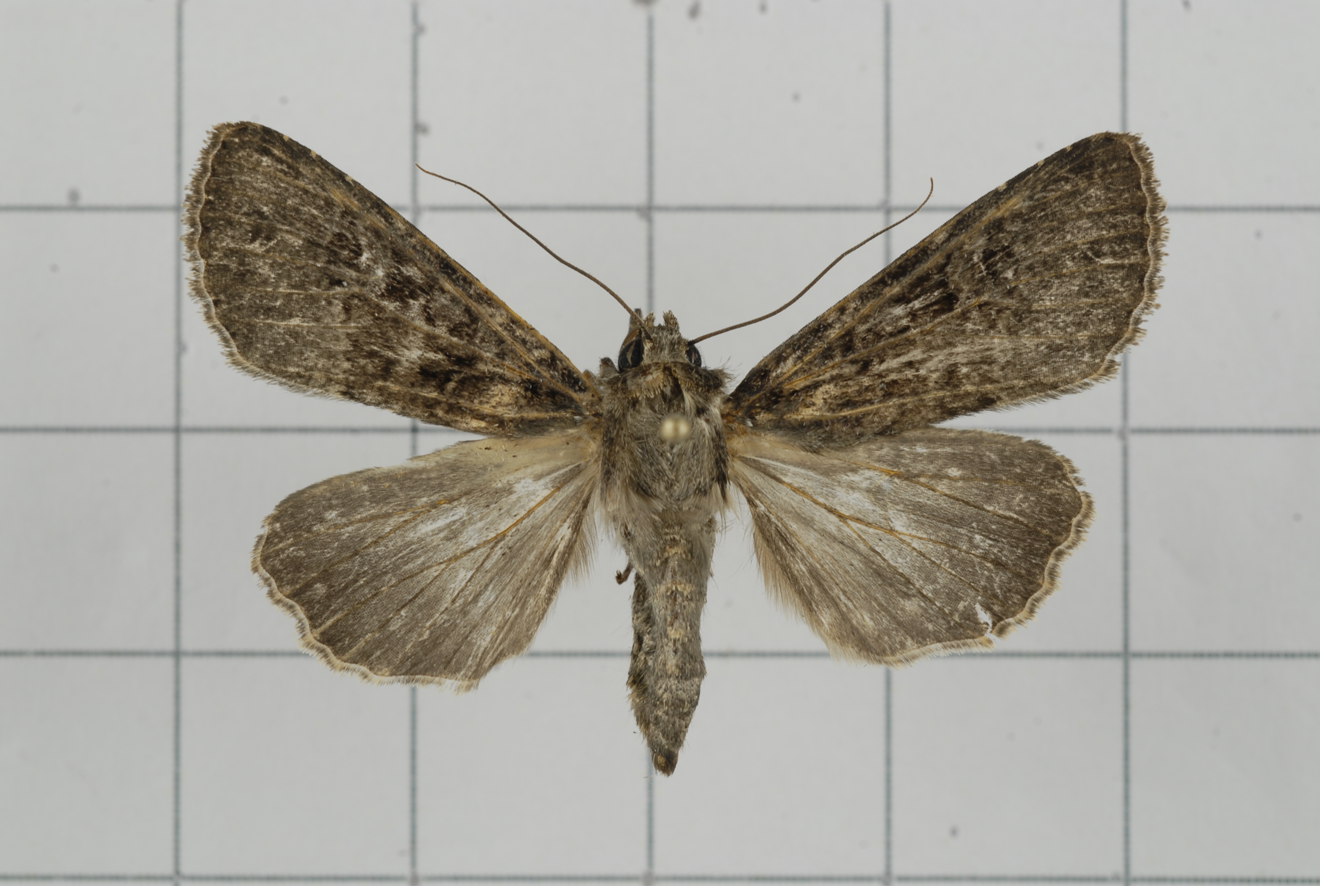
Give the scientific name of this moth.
Apospasta rantaizanensis
